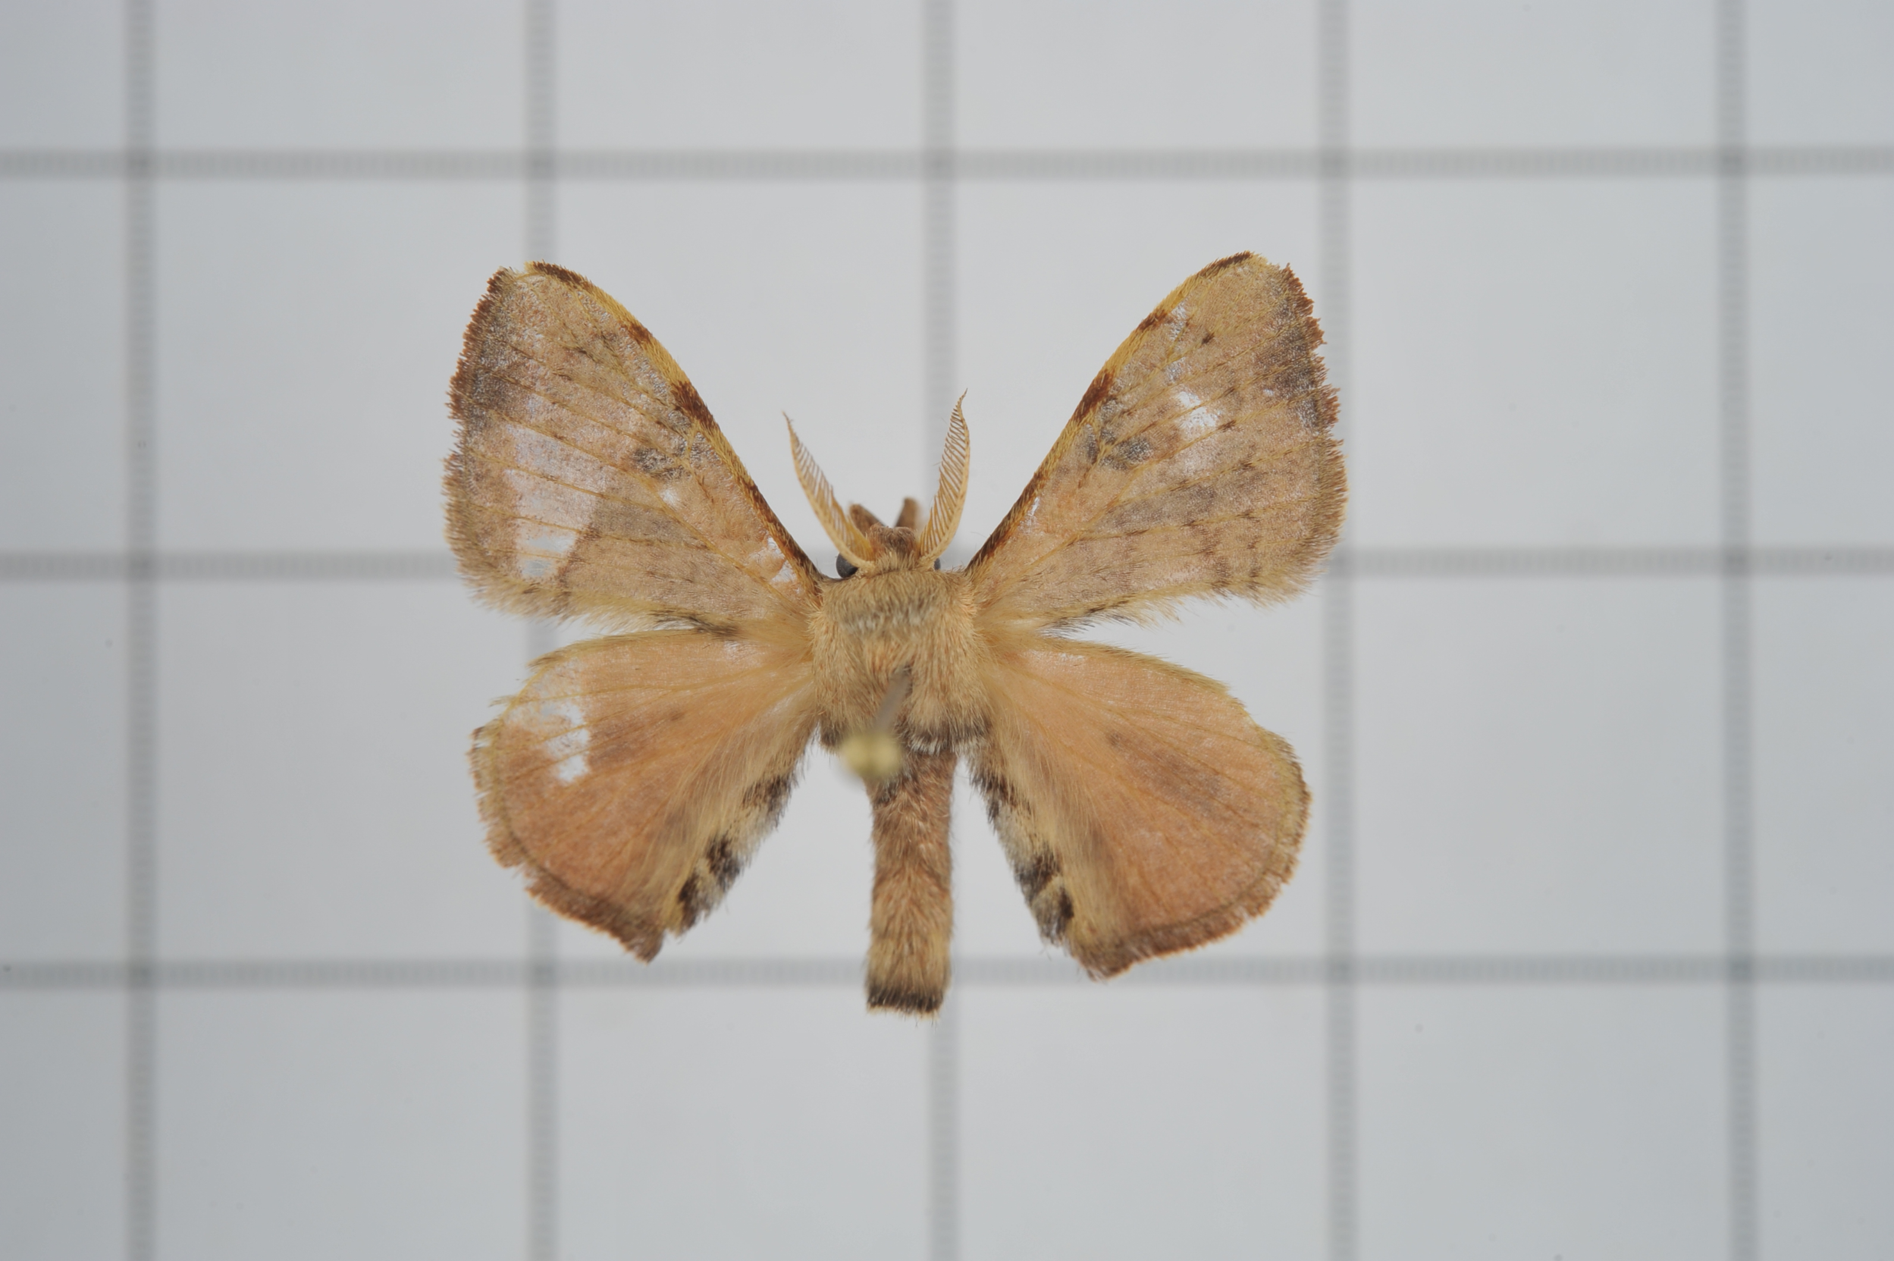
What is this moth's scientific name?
Trilocha varians
